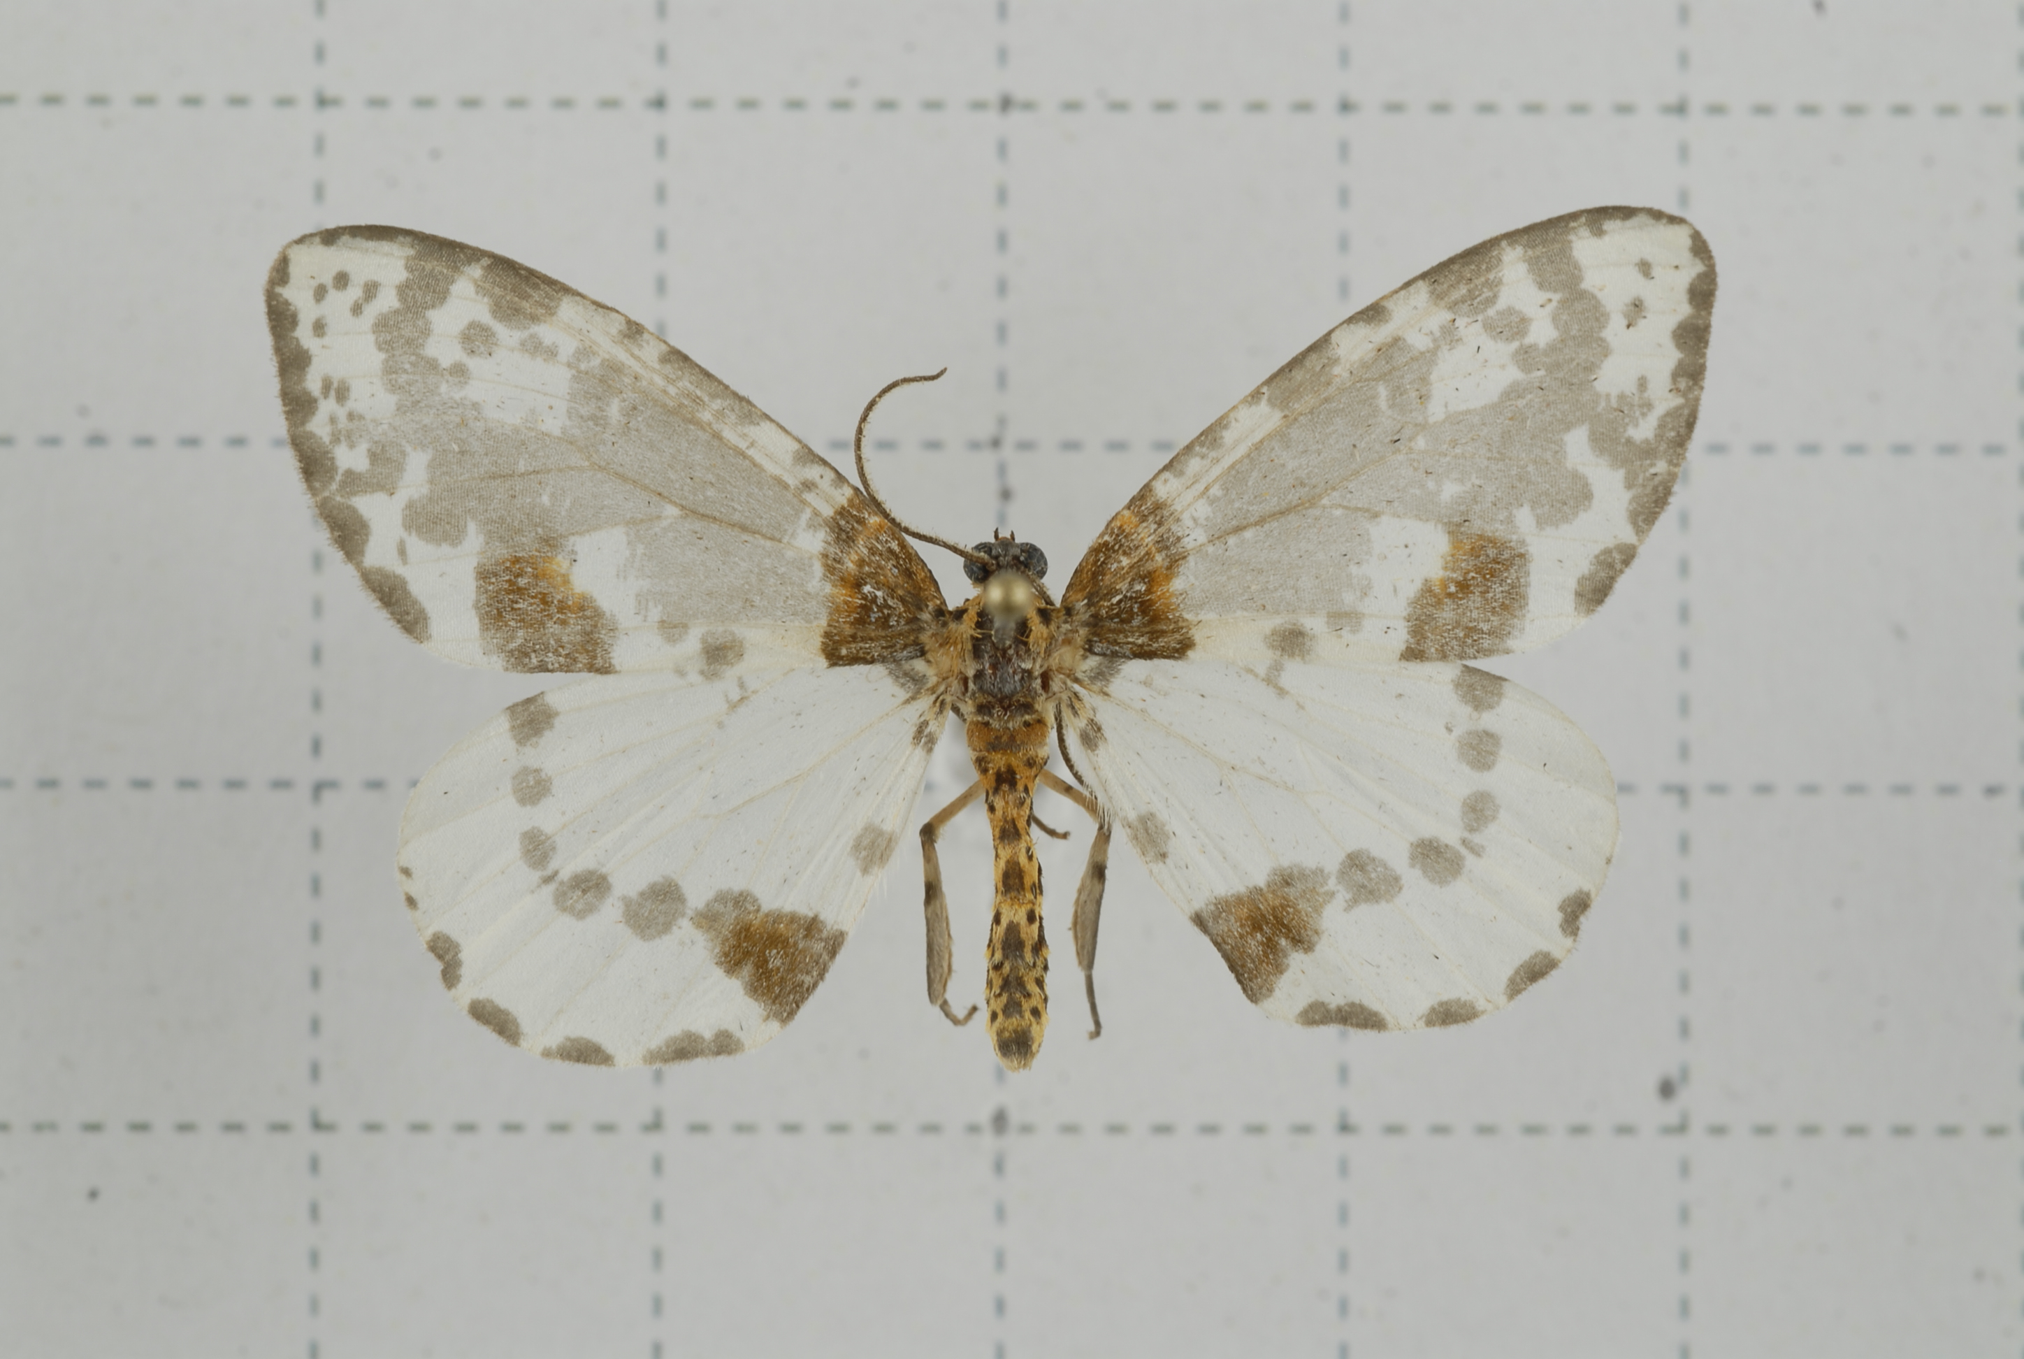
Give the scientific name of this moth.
Abraxas adilluminata
